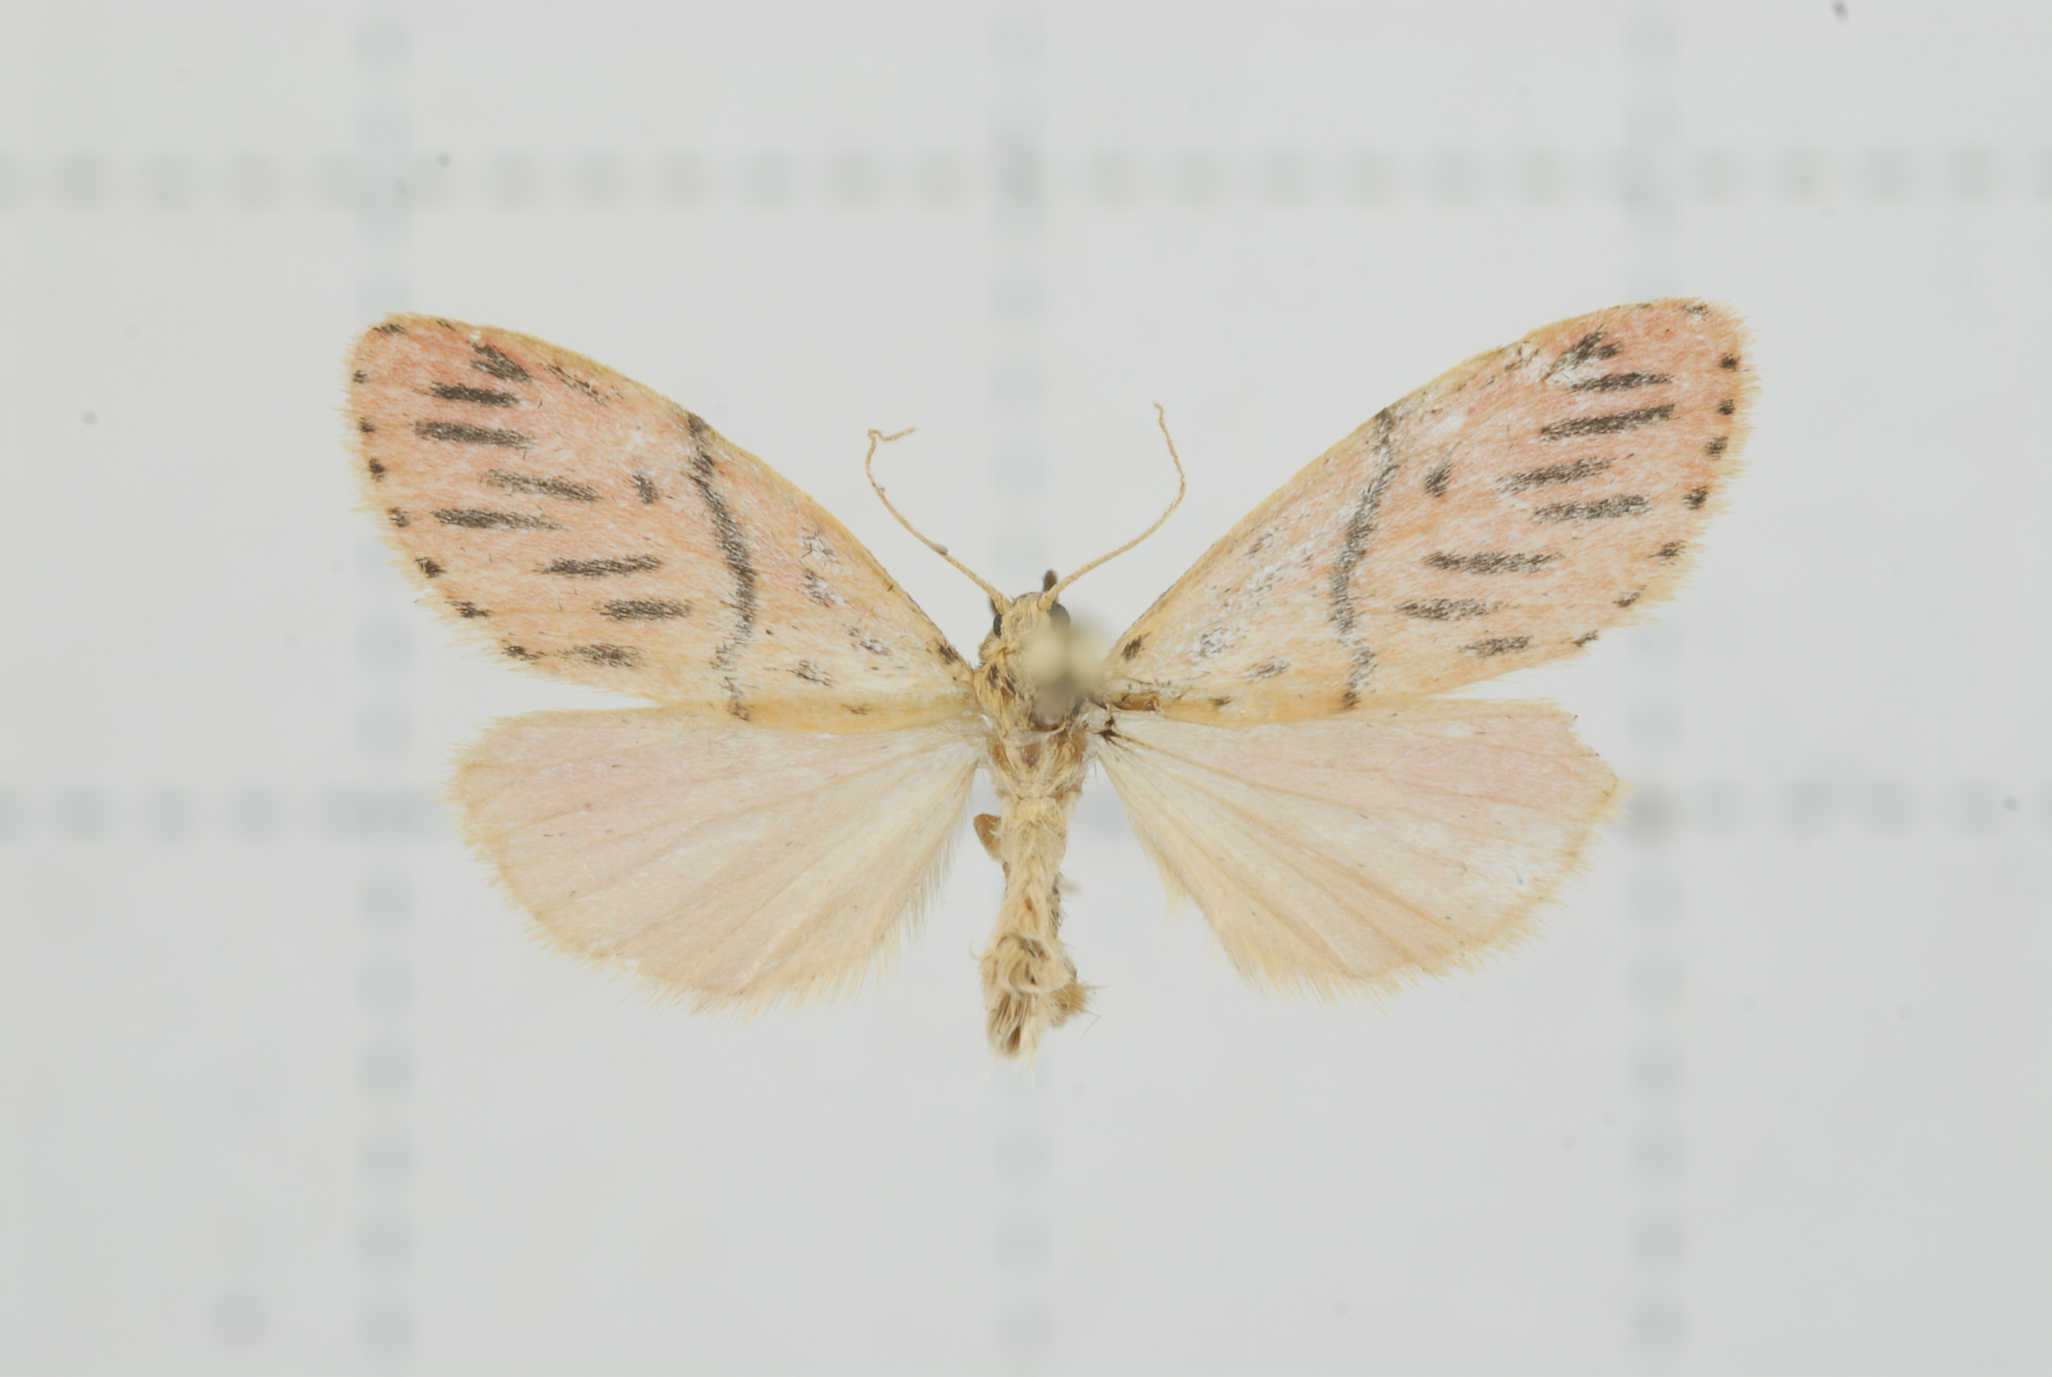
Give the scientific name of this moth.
Miltochrista acteola
